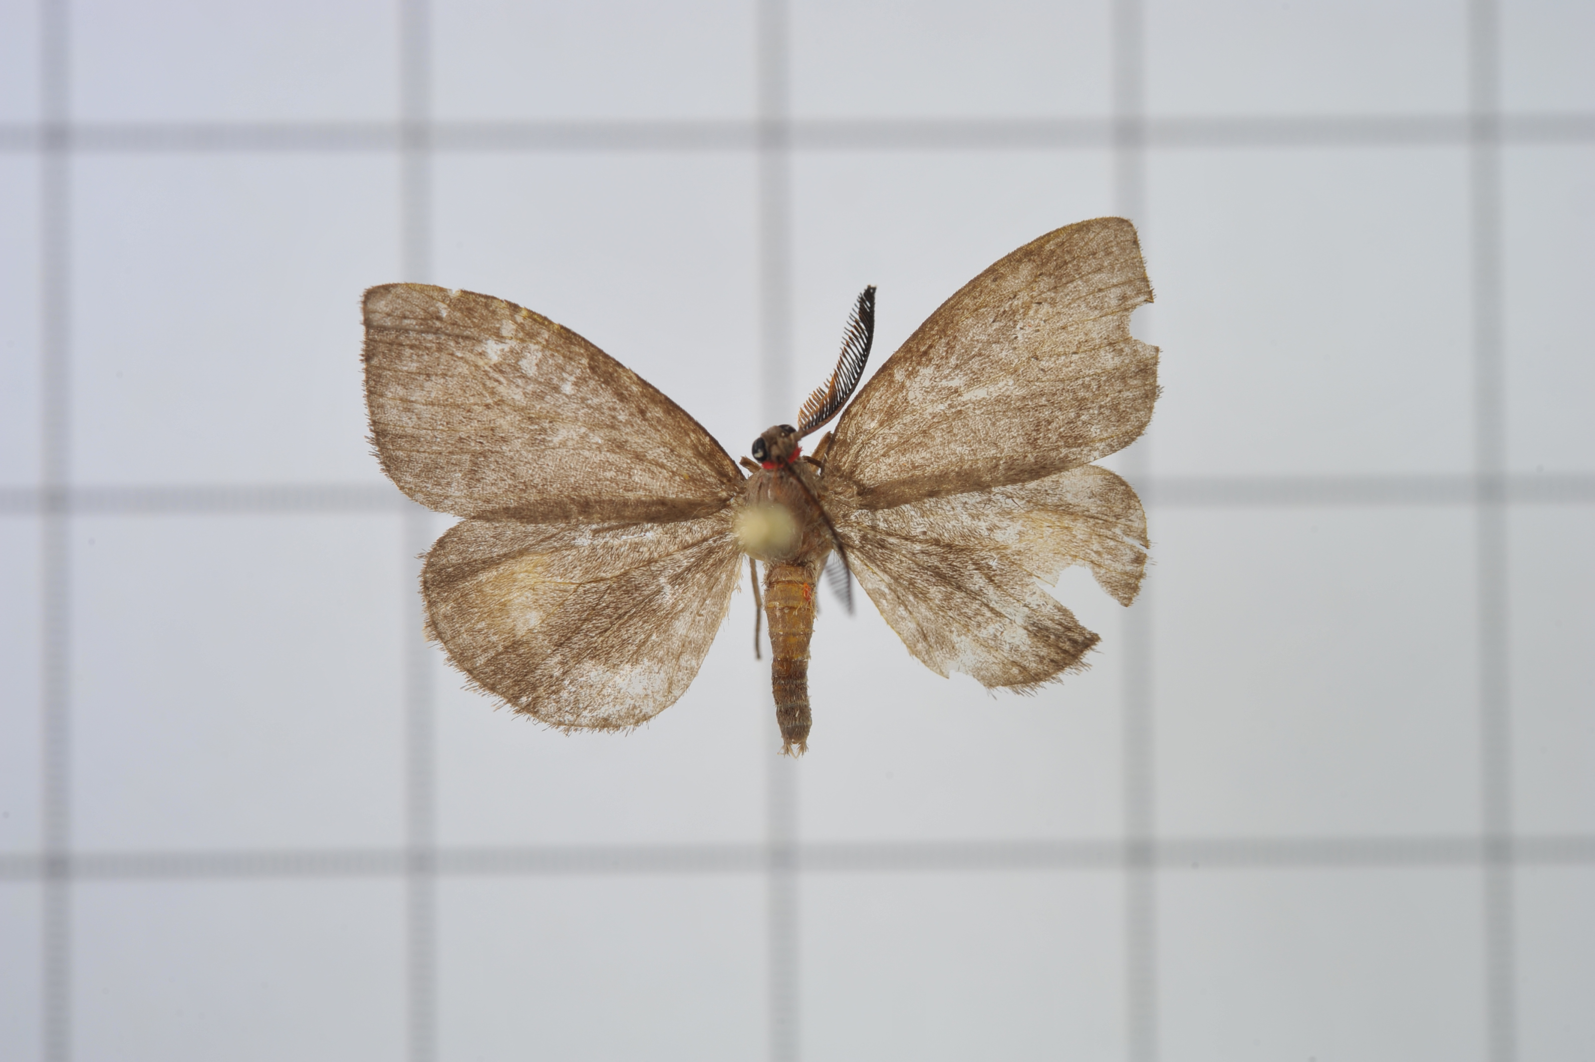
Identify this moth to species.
Arbudas submacula
